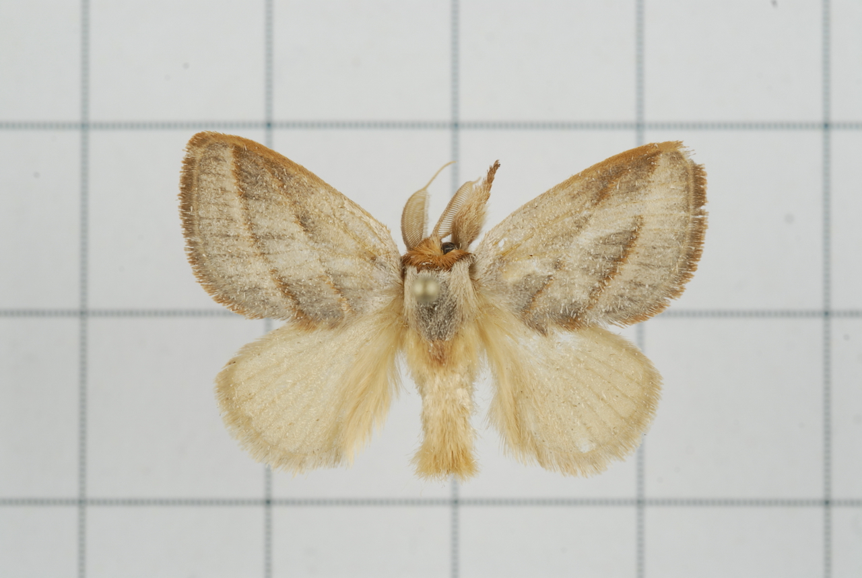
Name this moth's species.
Cania heppneri
